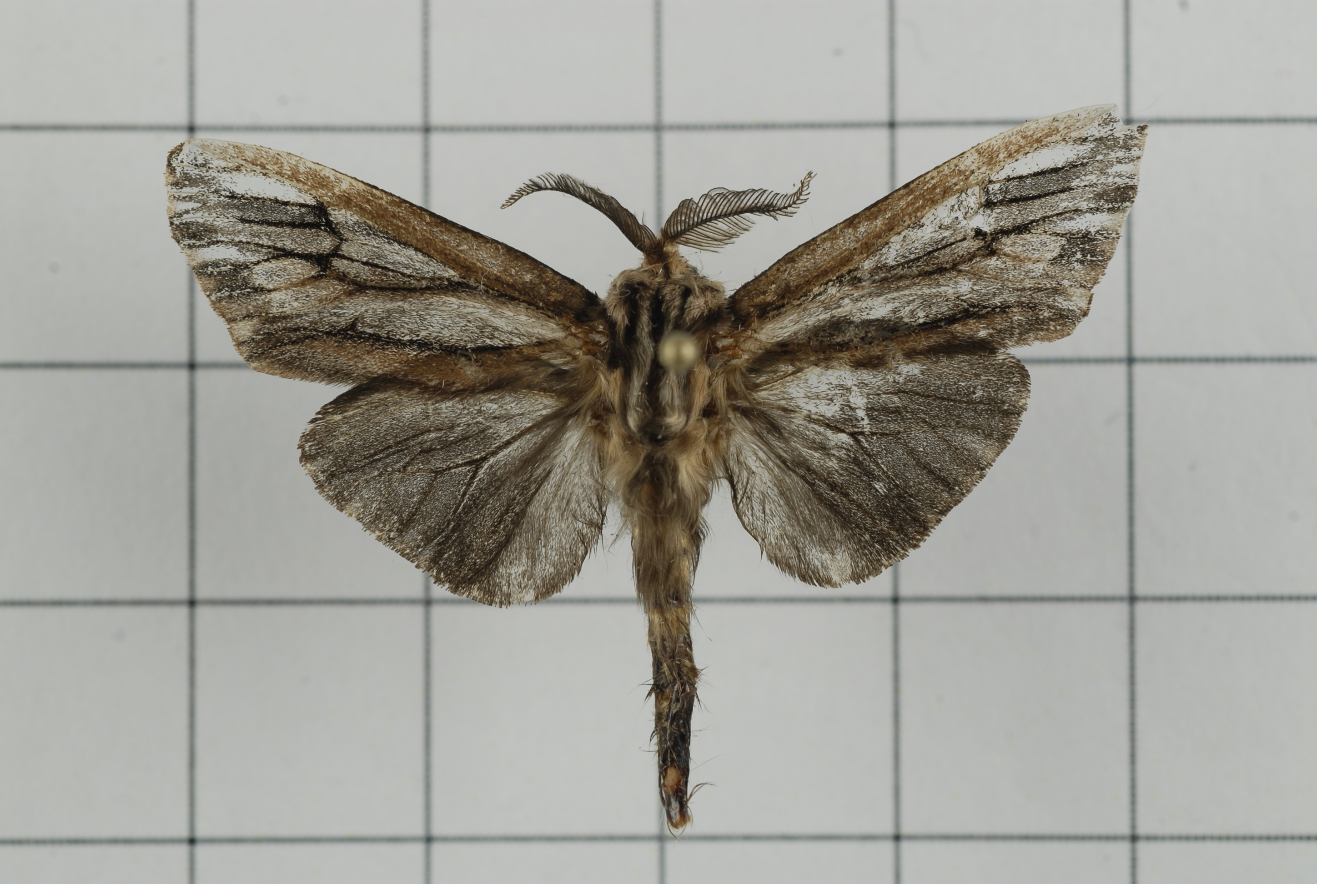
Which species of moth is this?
Eumeta variegata
